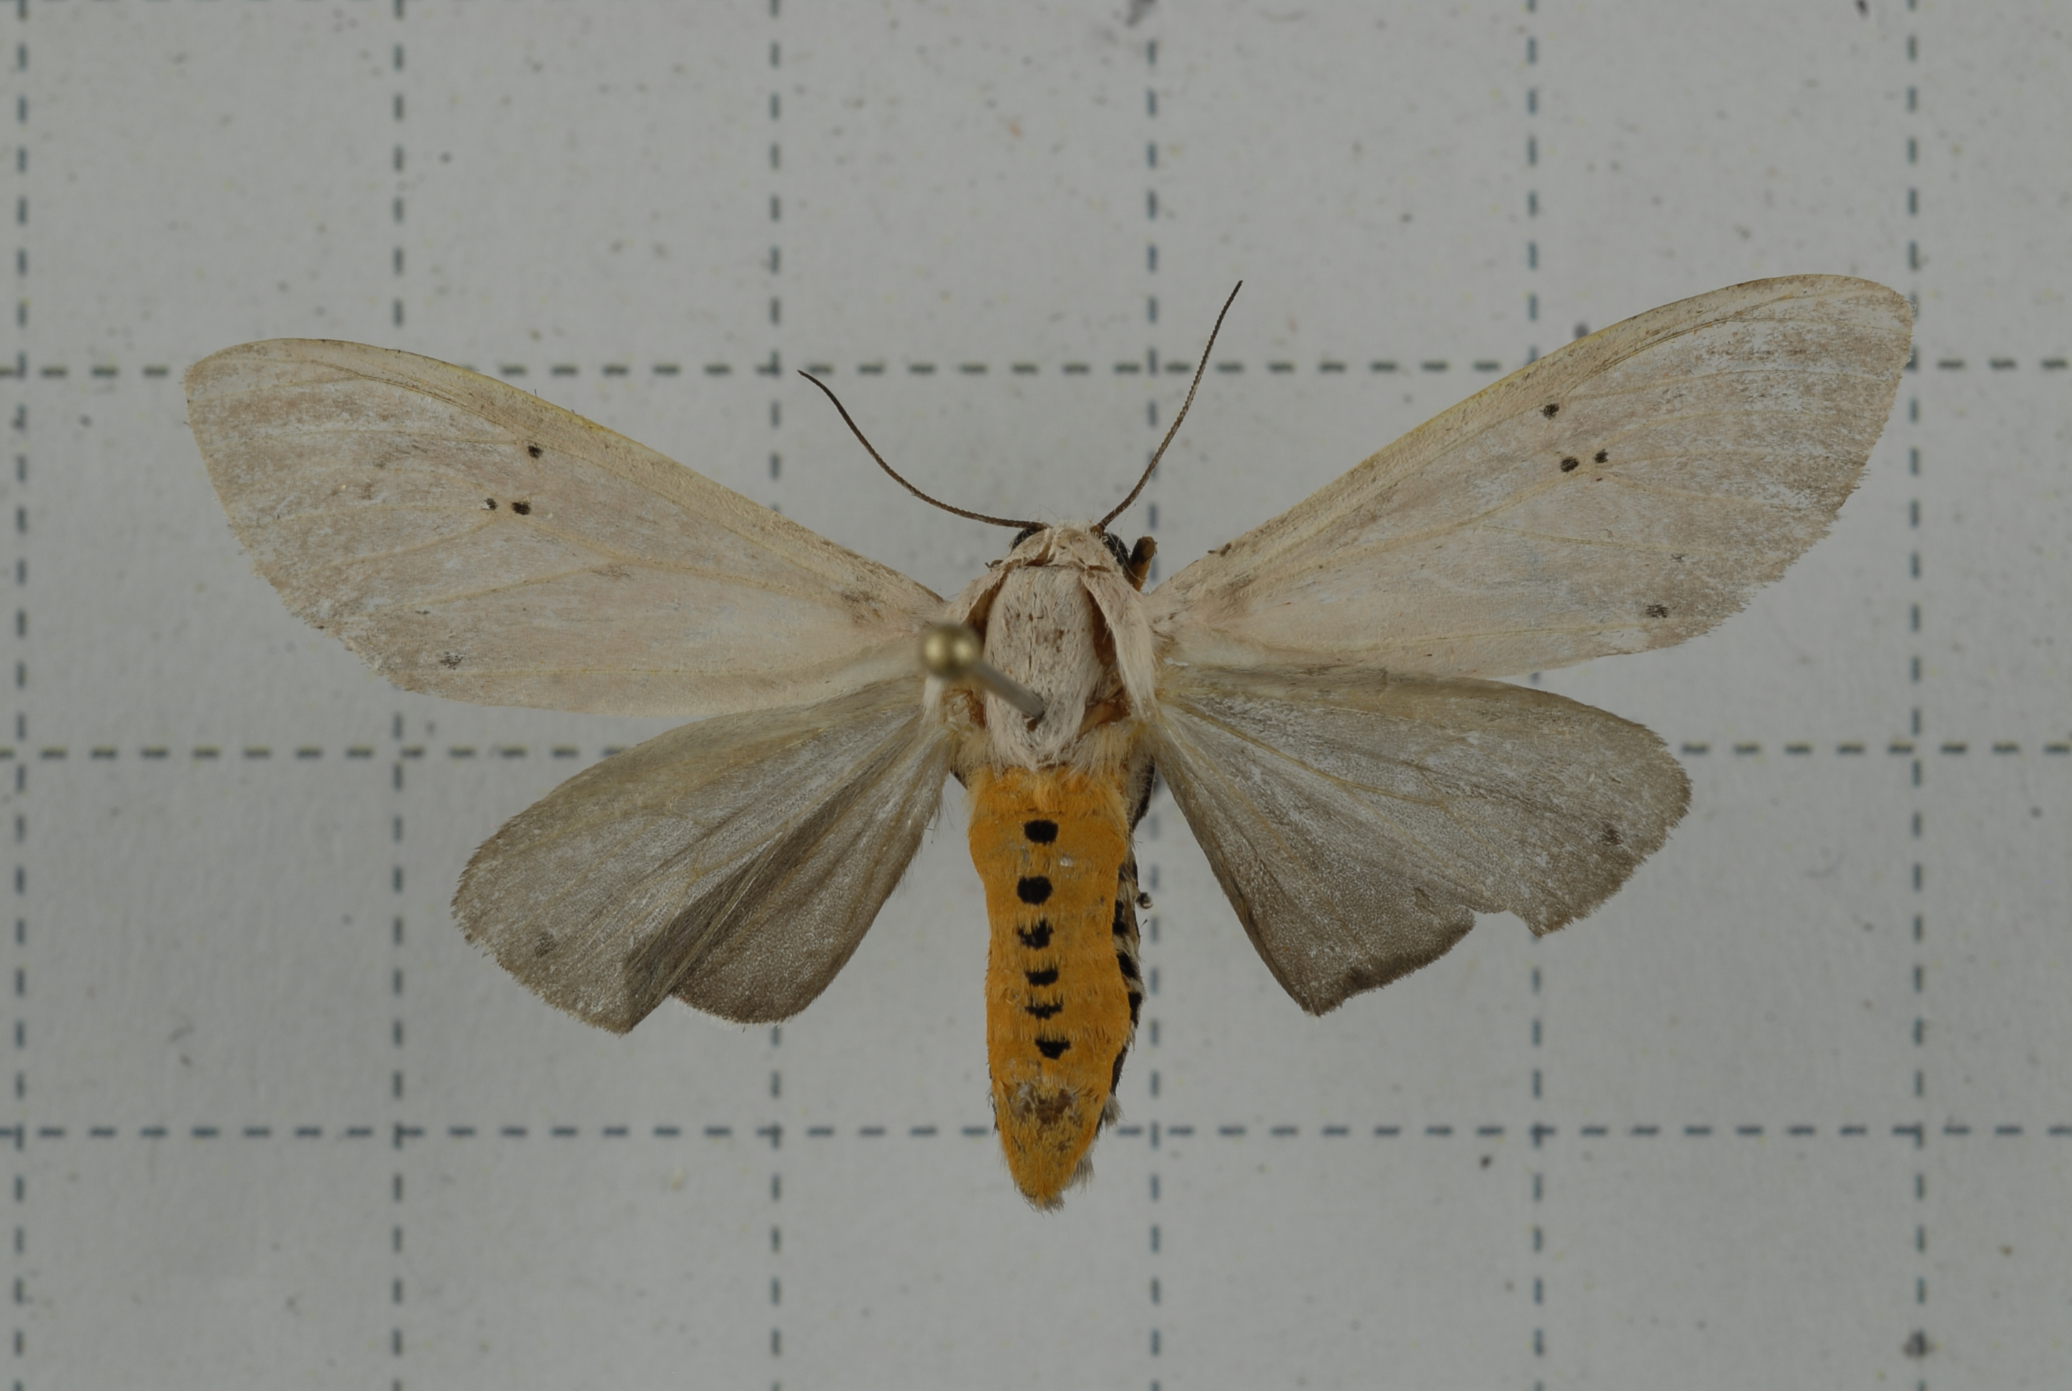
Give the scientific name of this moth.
Creatonotos transiens koni
